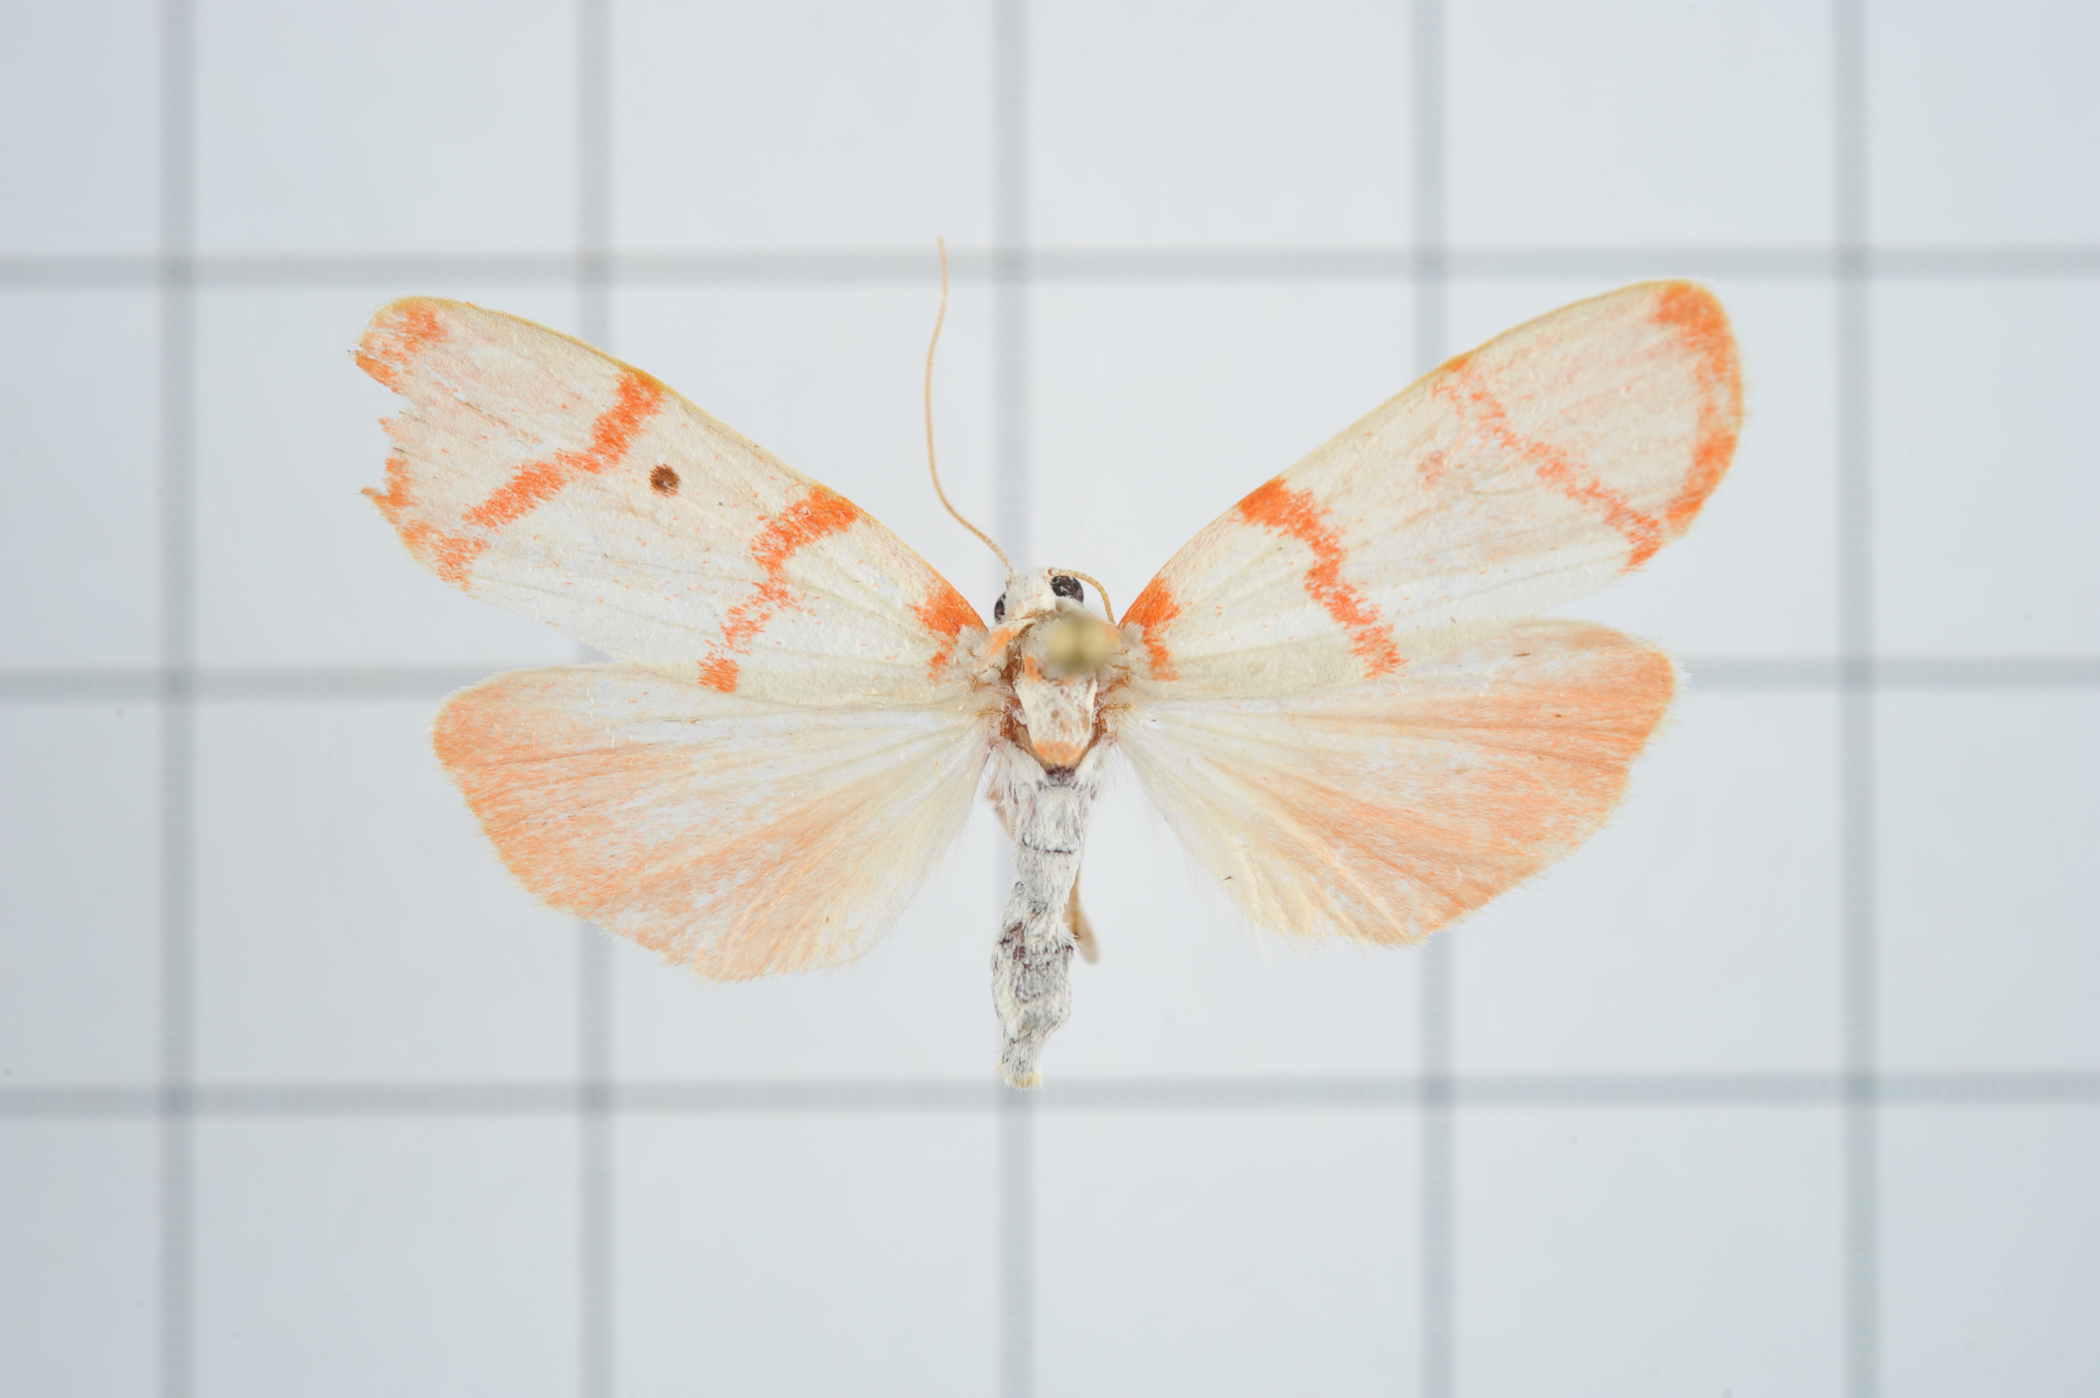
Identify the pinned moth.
Cyana hamata hamata
